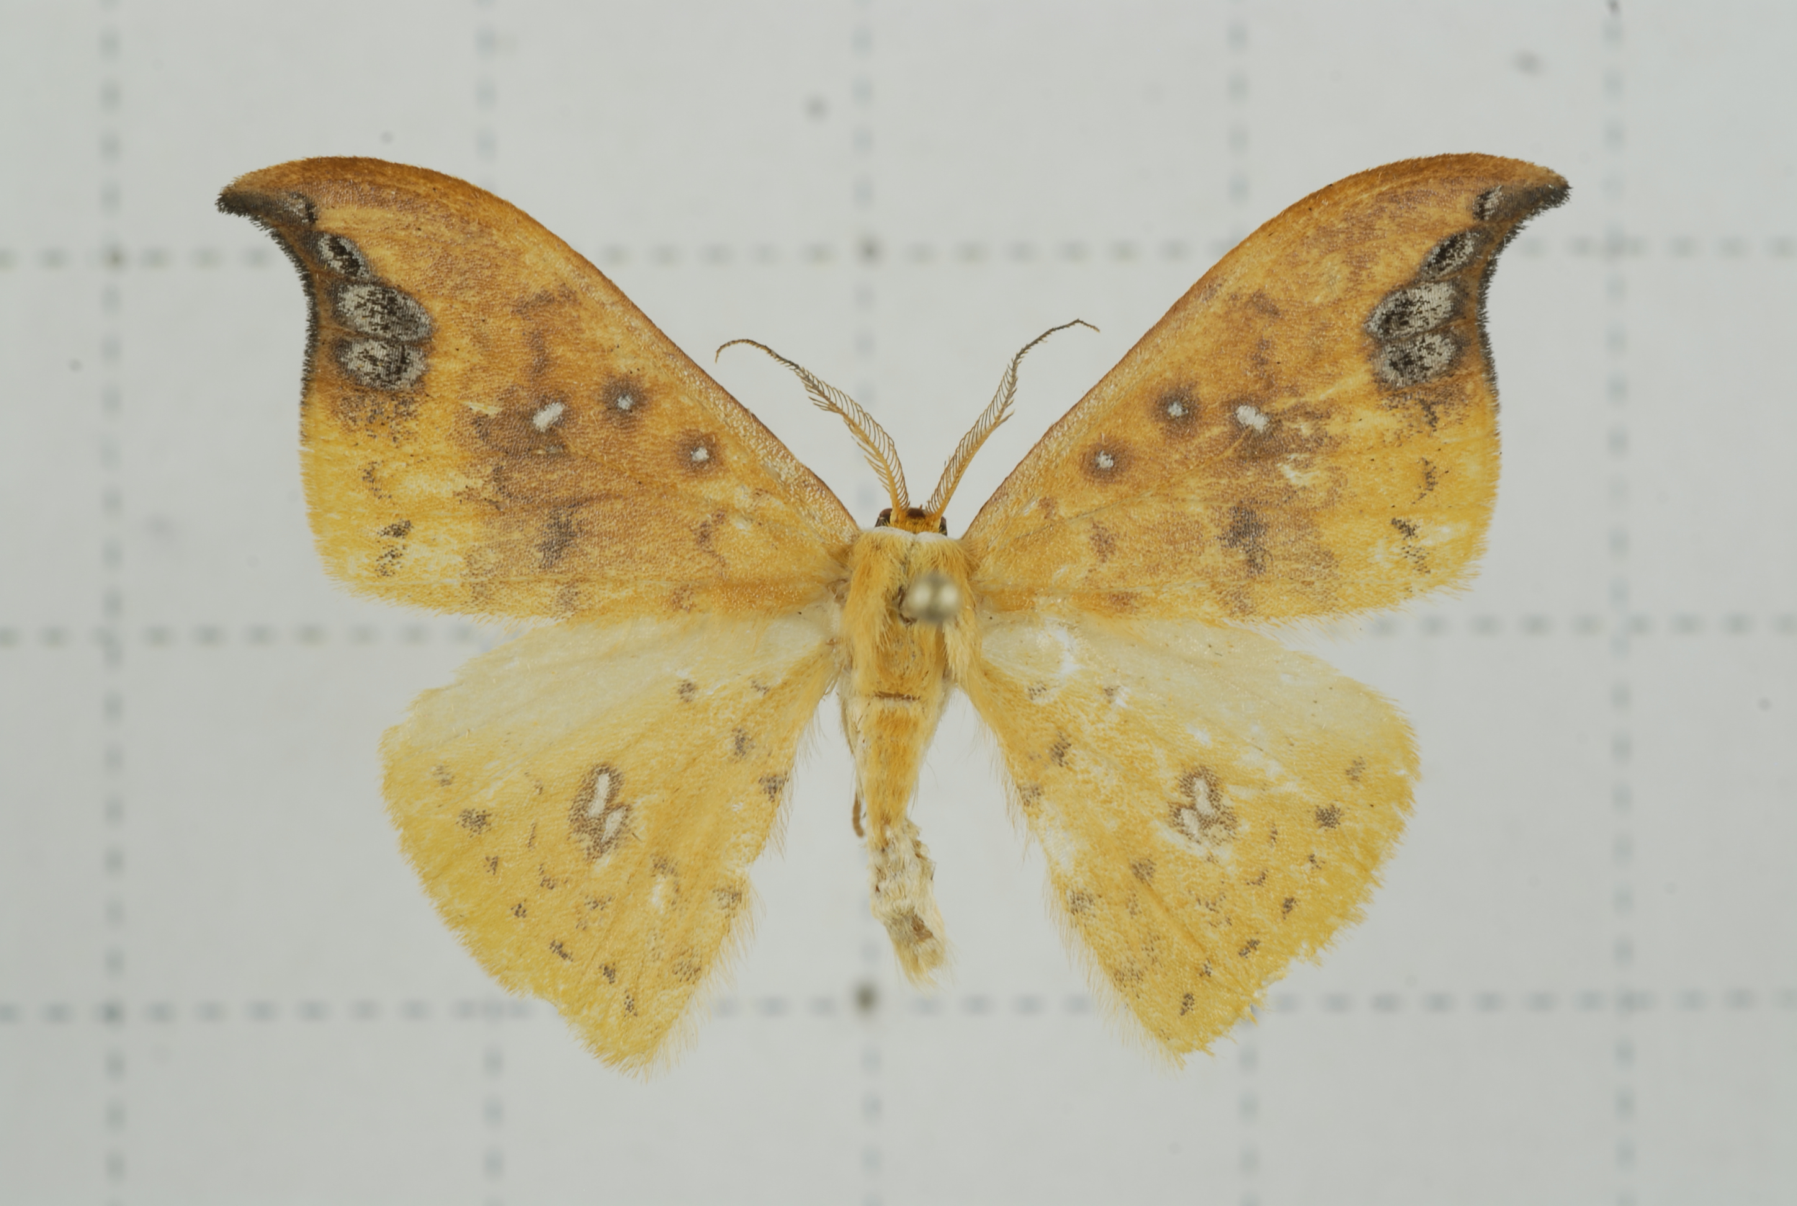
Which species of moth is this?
Tridrepana unispina
